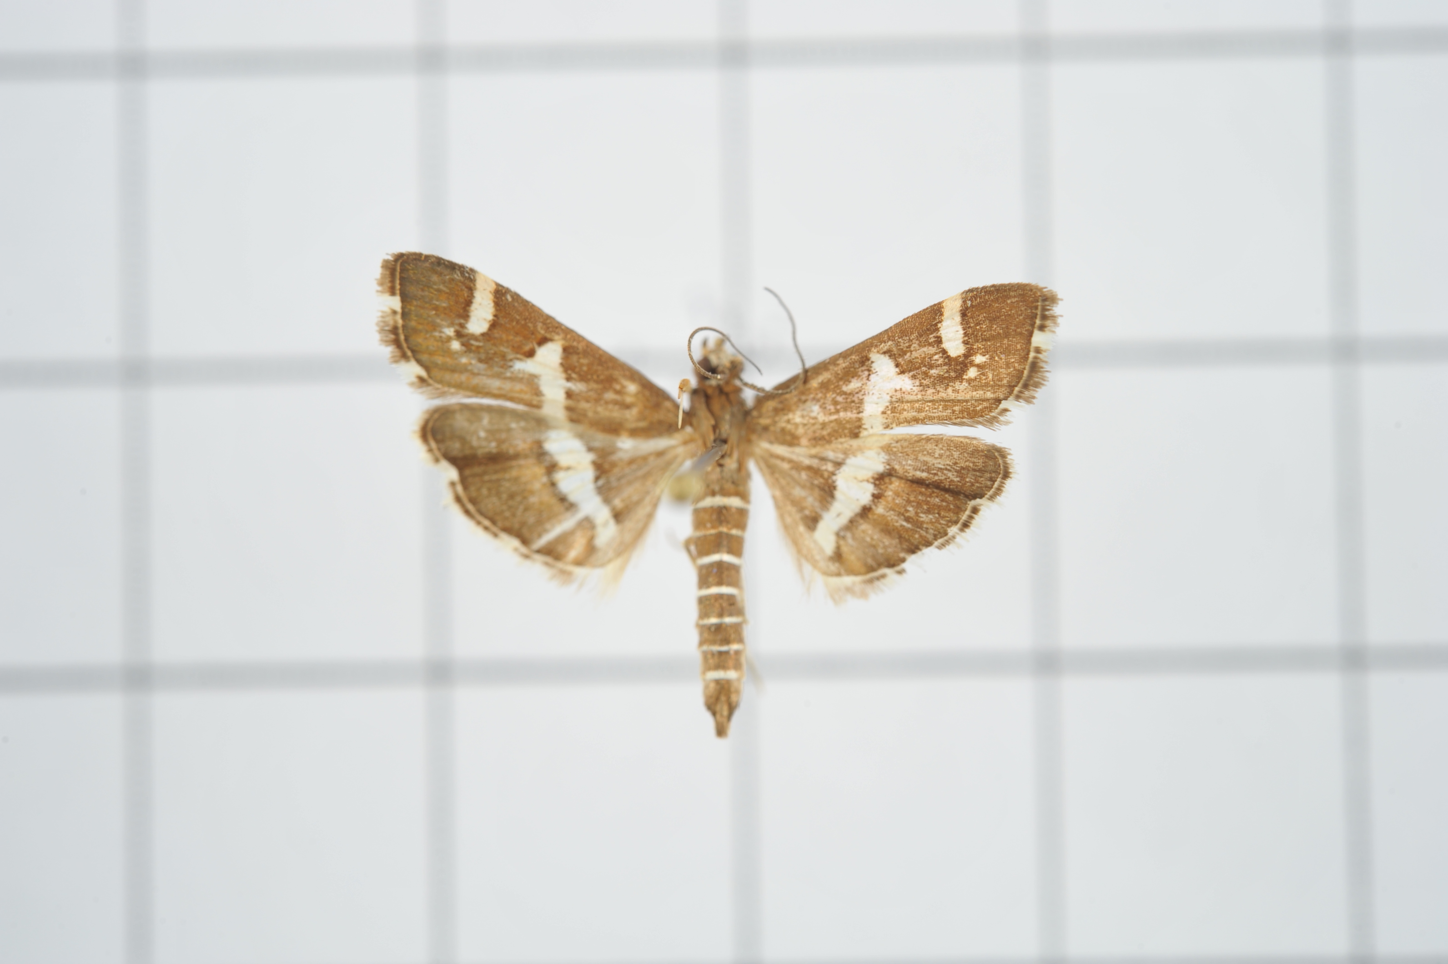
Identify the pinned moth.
Spoladea recurvalis
